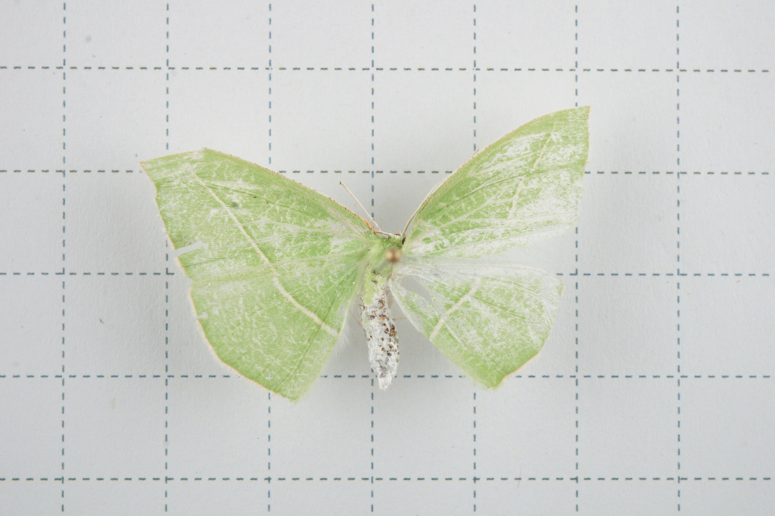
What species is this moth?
Tanaoctenia haliaria
